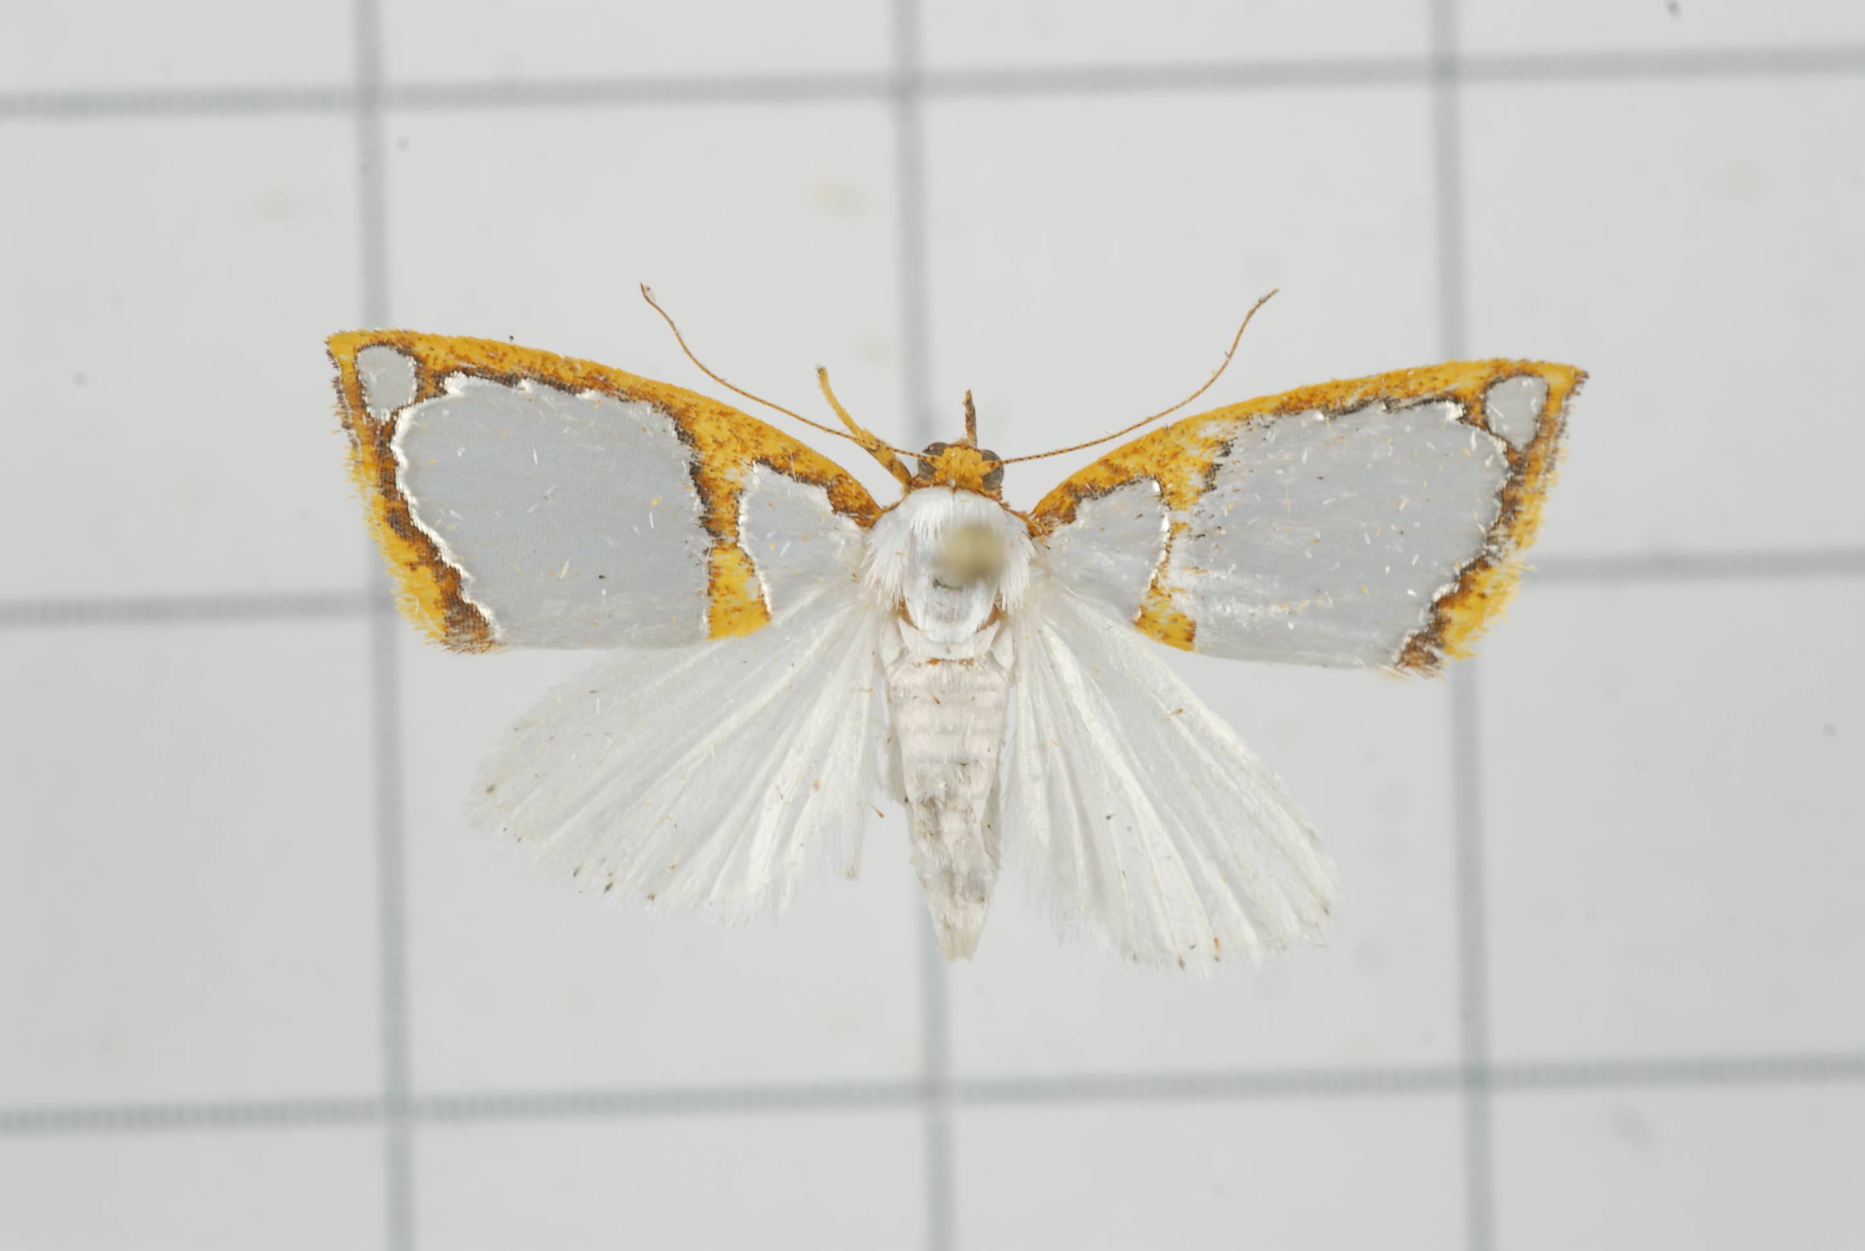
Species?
Titulcia confictella
